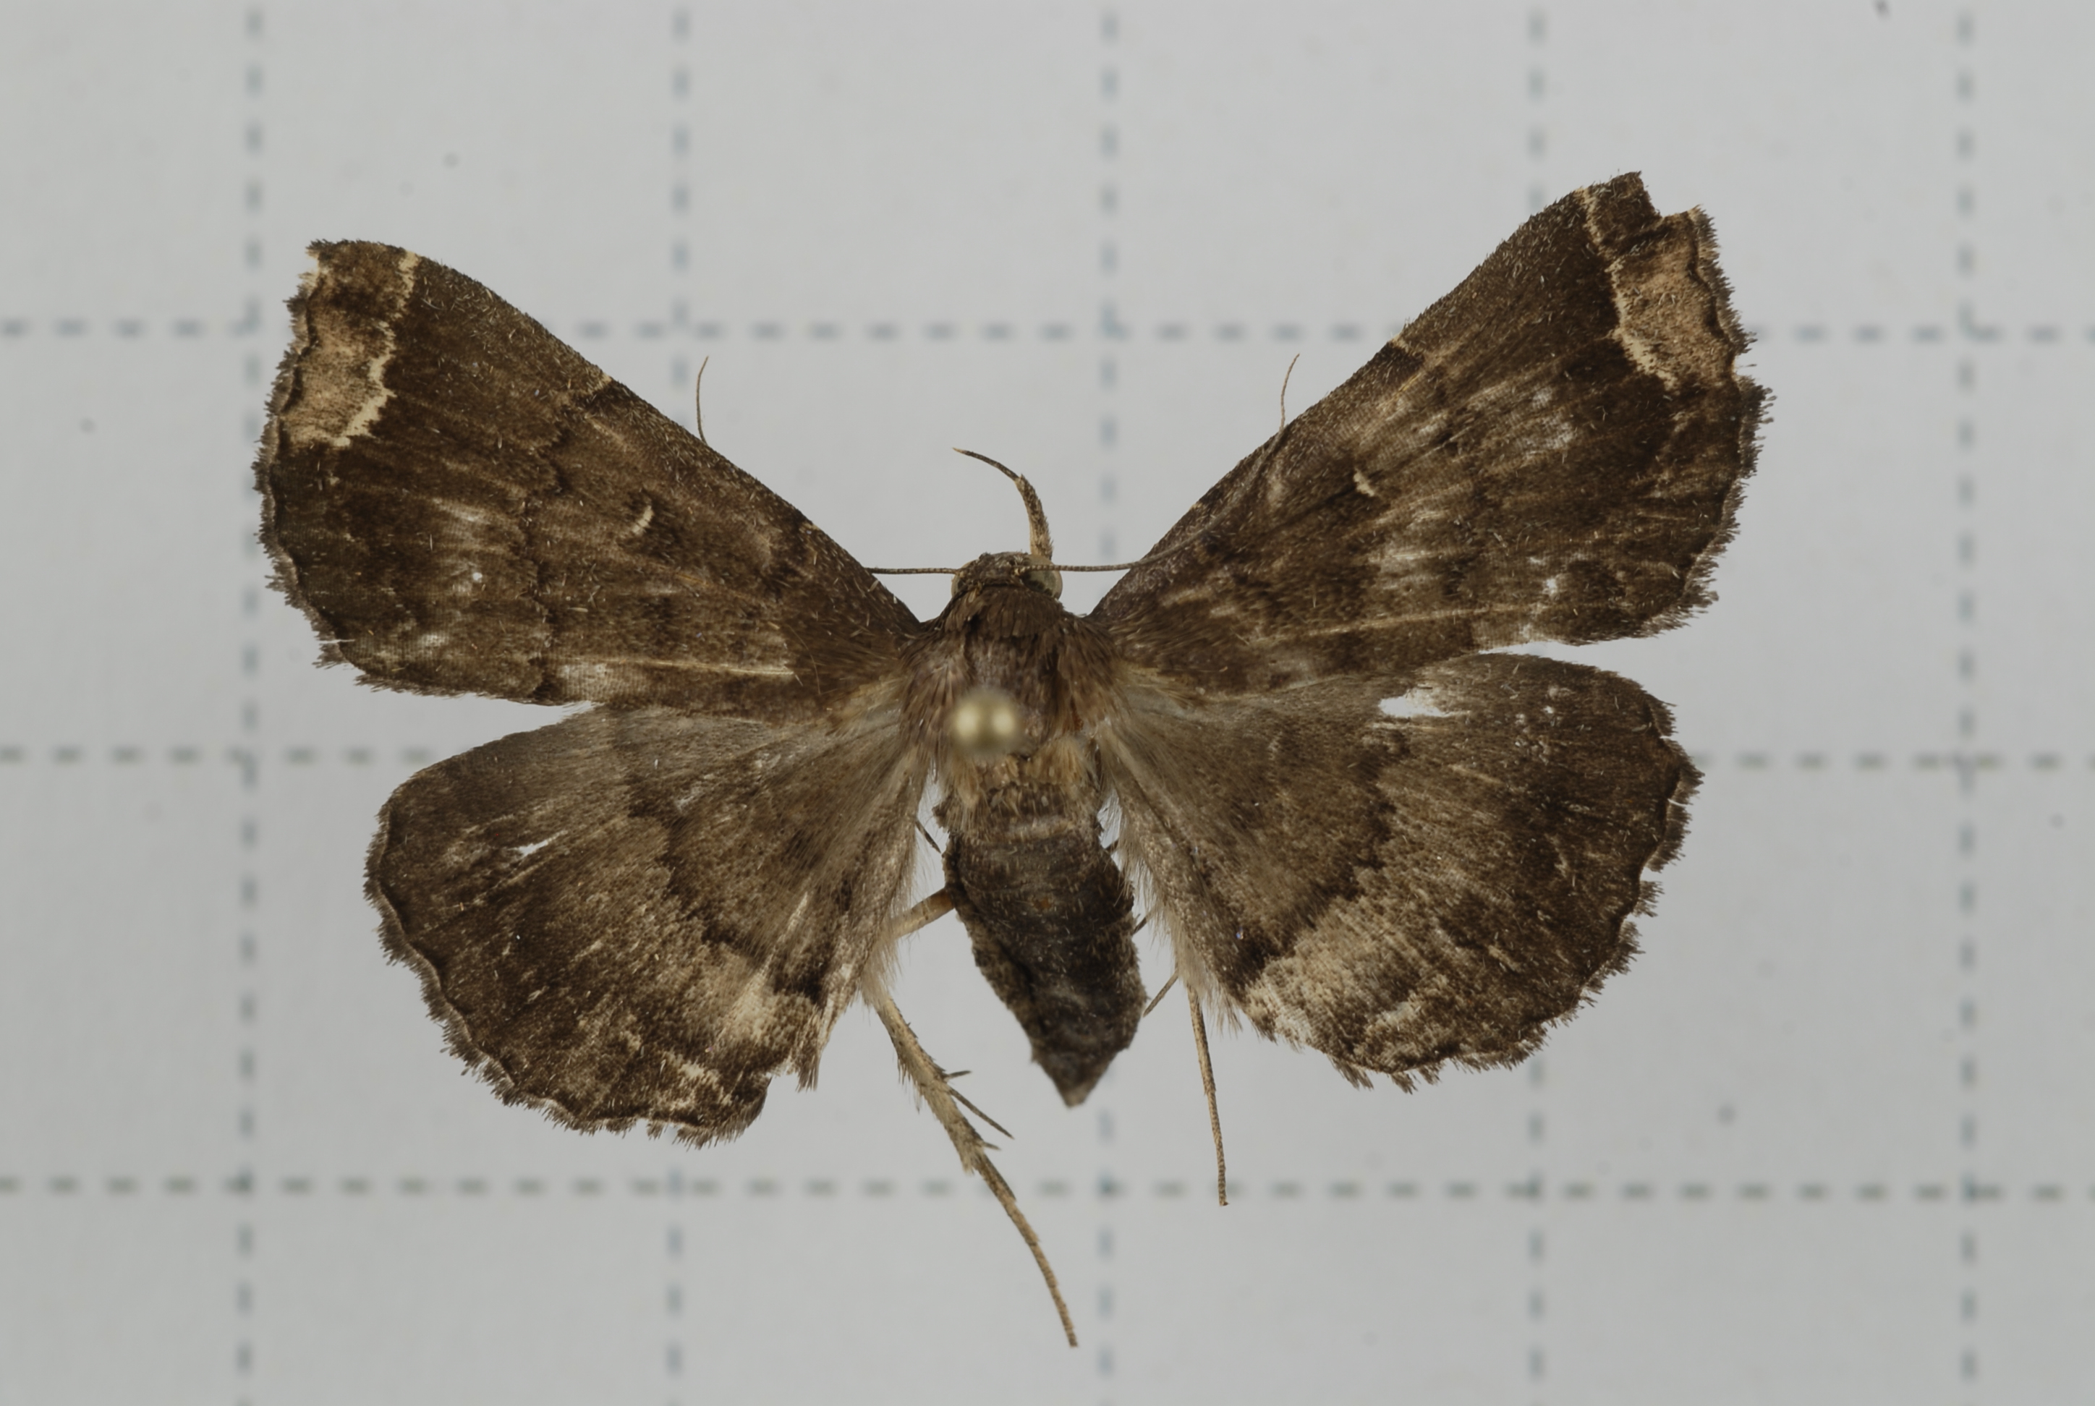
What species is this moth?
Adrapsa quadrilinealis
